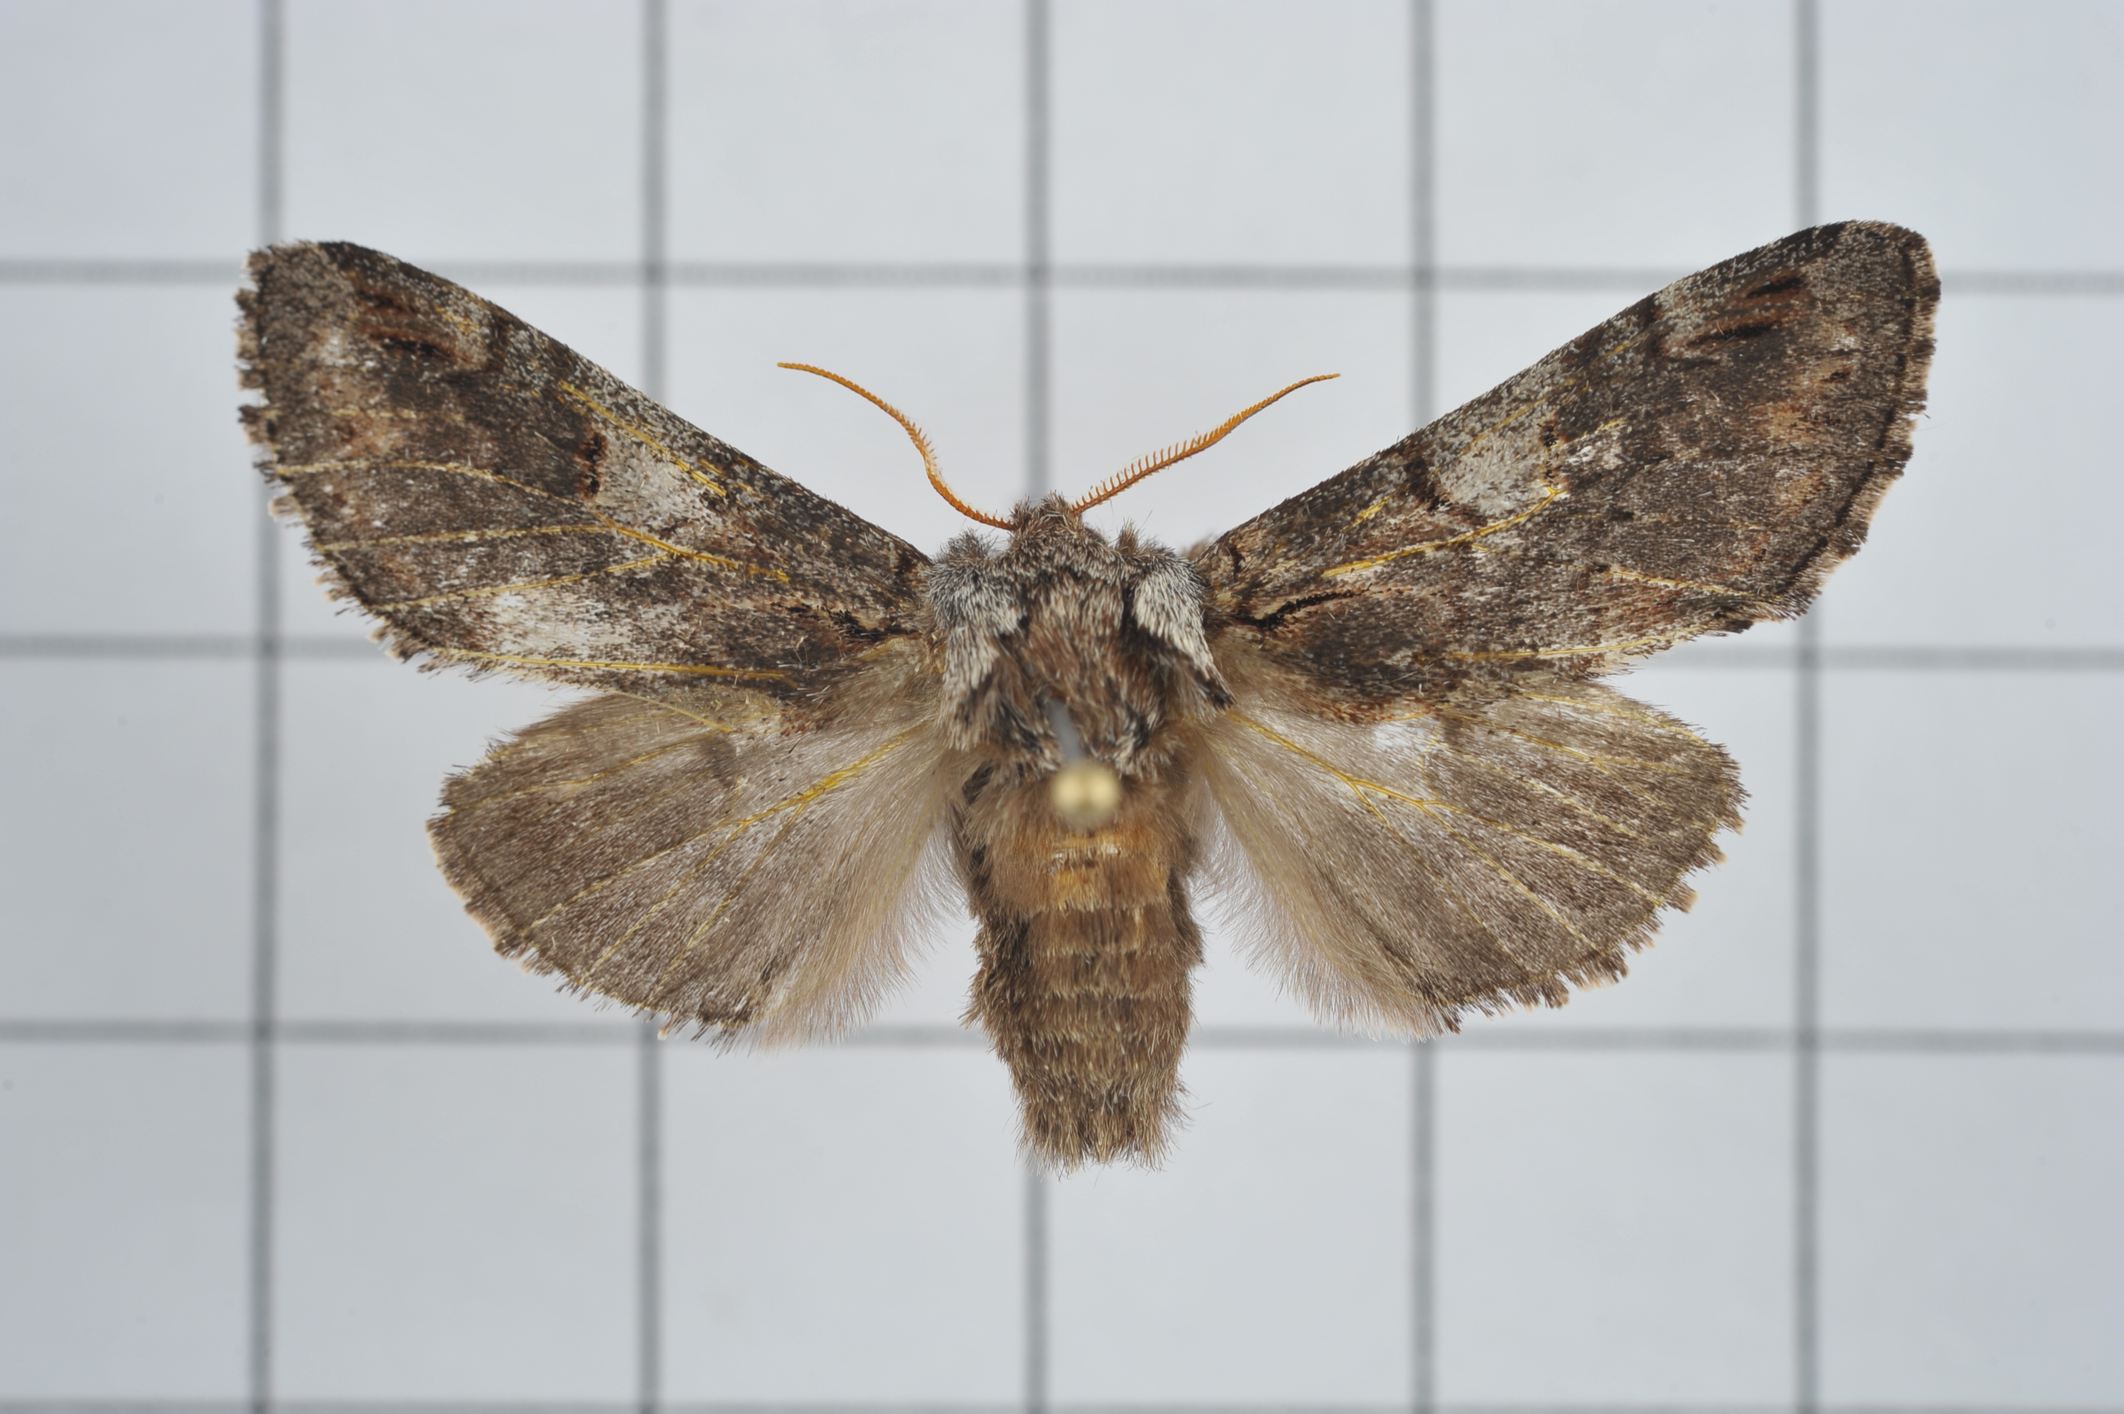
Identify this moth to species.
Notodonta griseotincta
